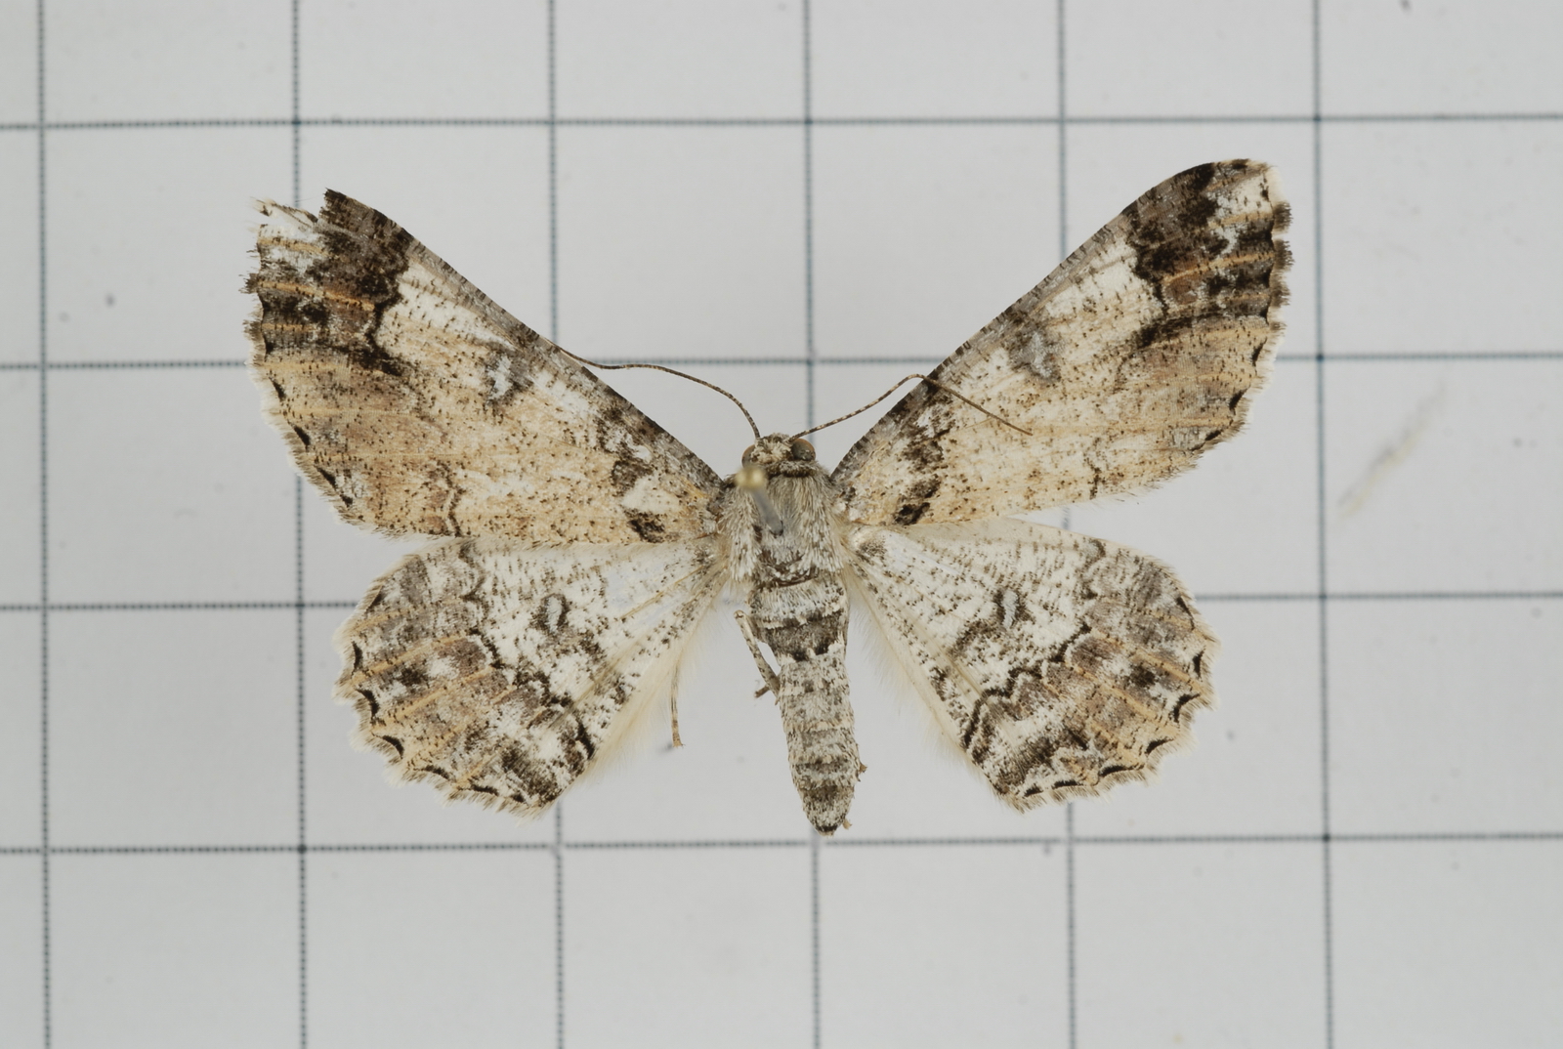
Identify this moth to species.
Cleora fraterna
